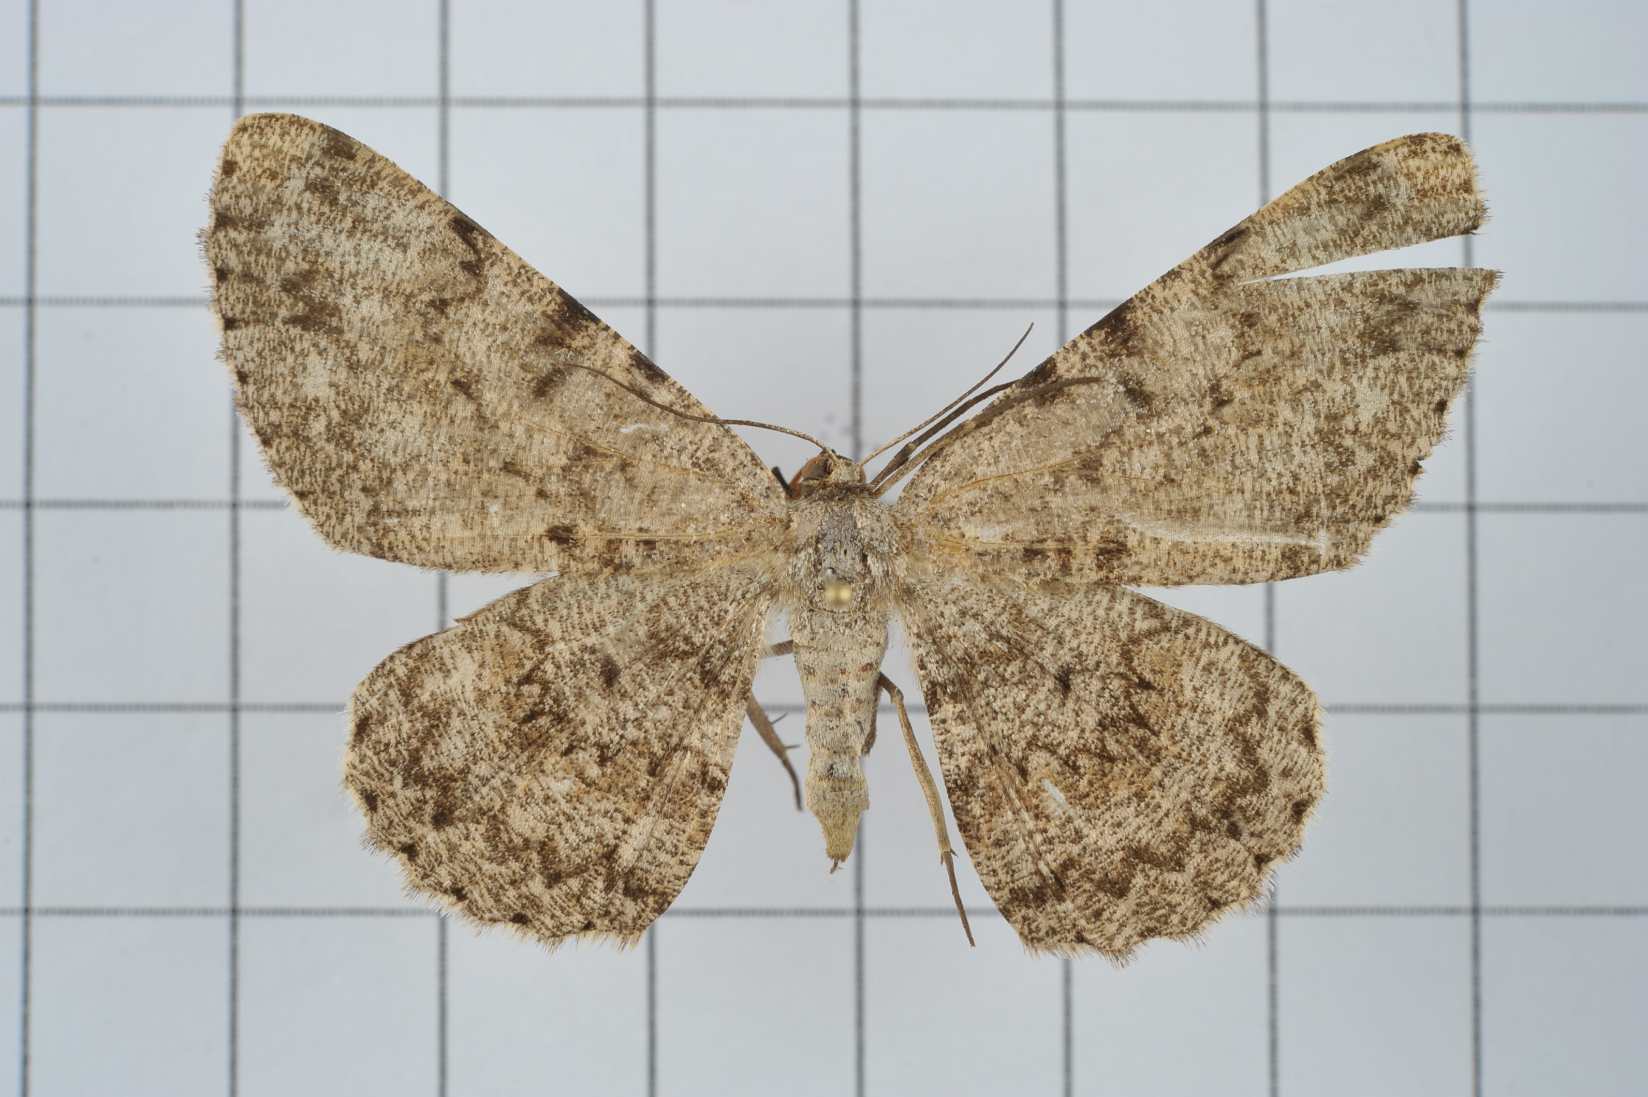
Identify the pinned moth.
Hypomecis cineracea
